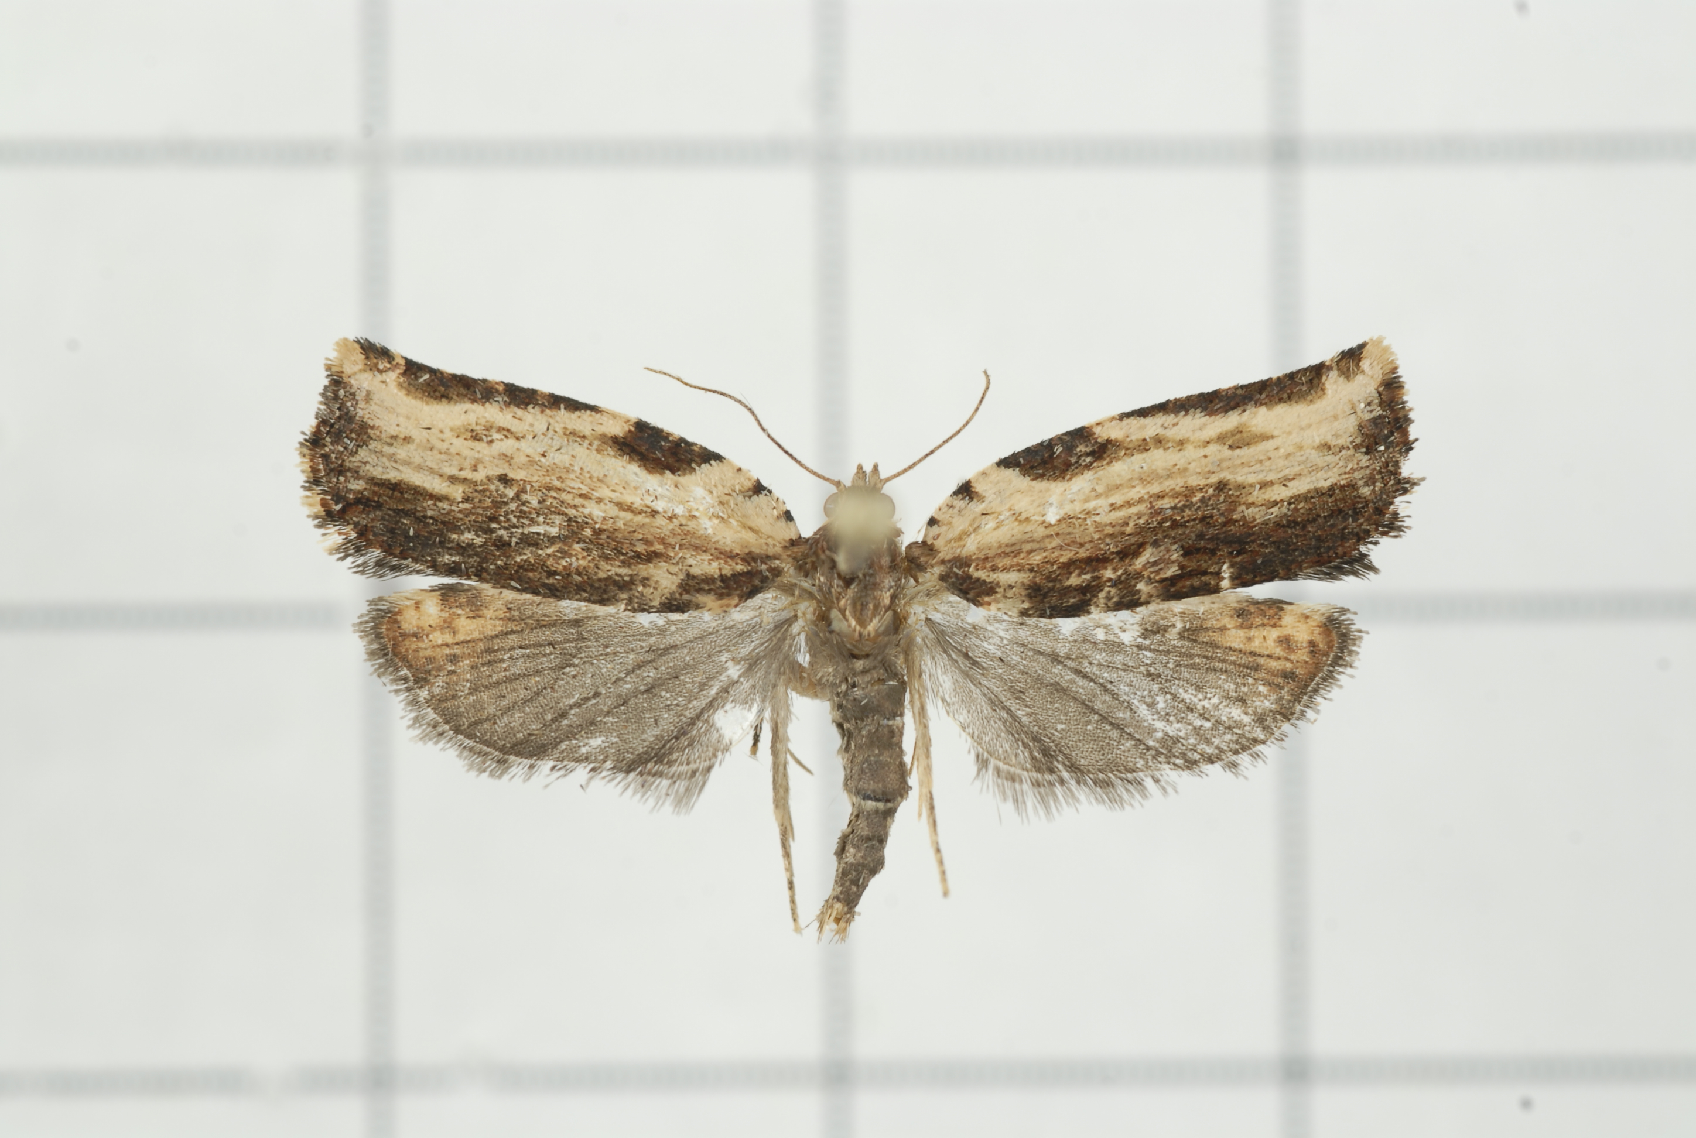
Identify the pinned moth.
Isodemis serpentinana
